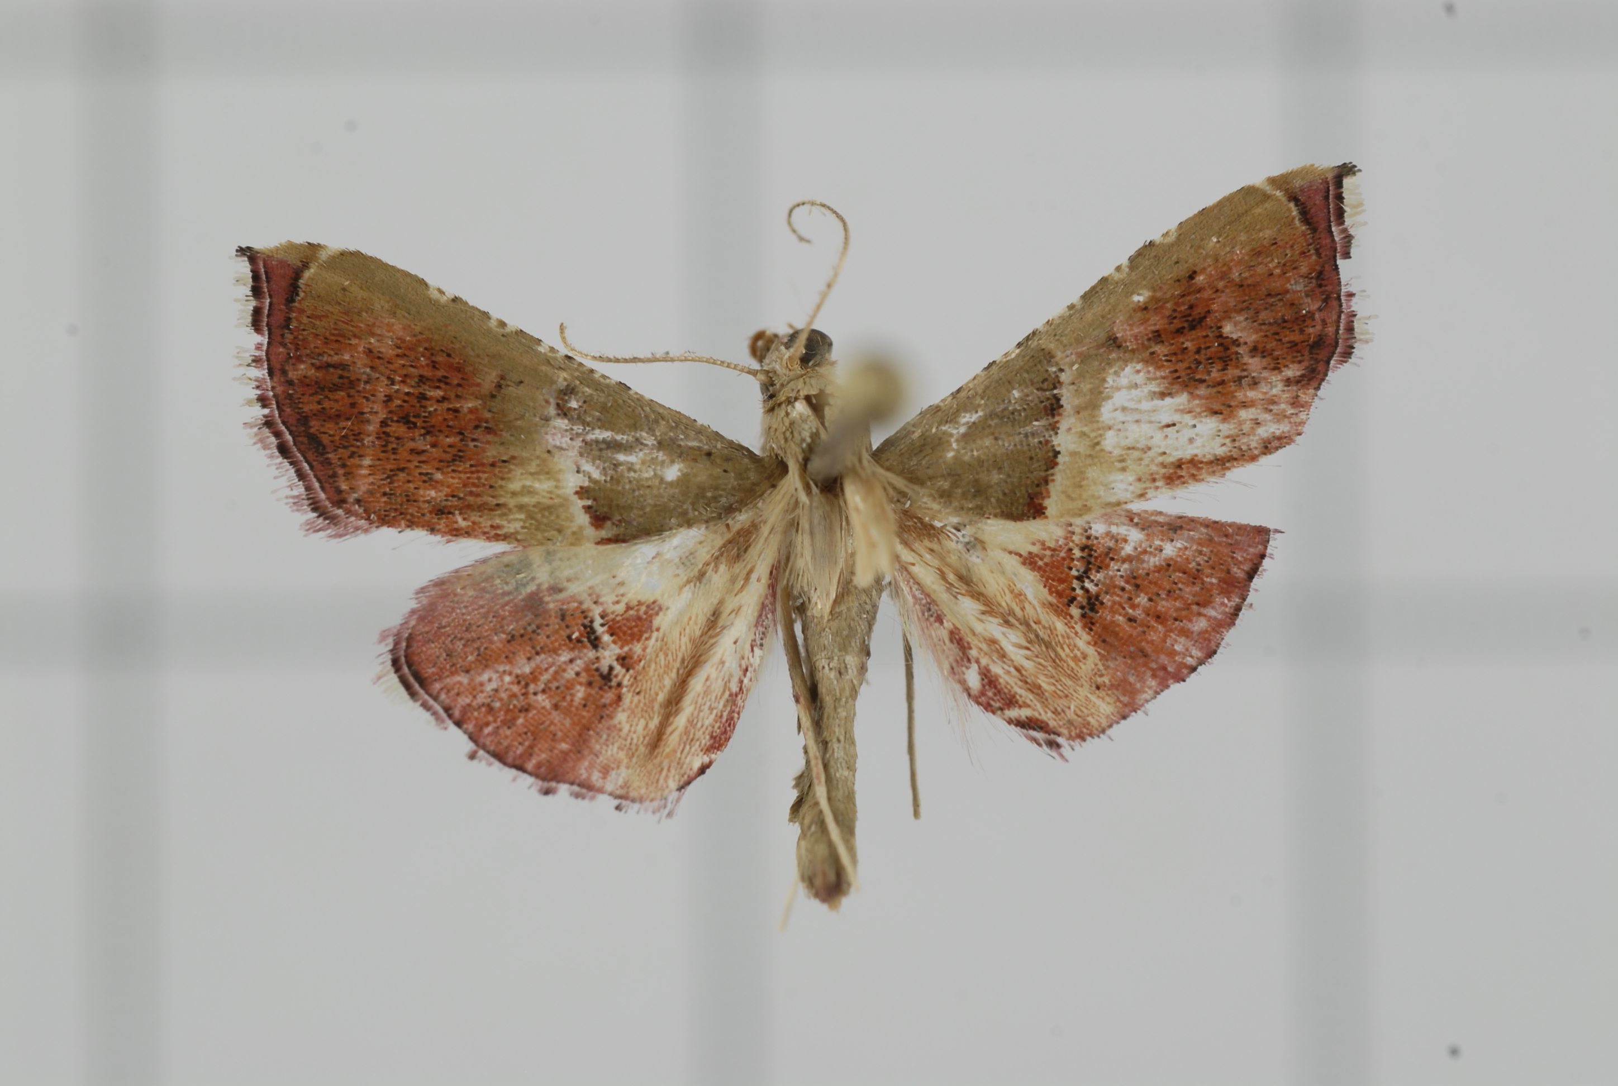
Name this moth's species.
Endotricha consocia
